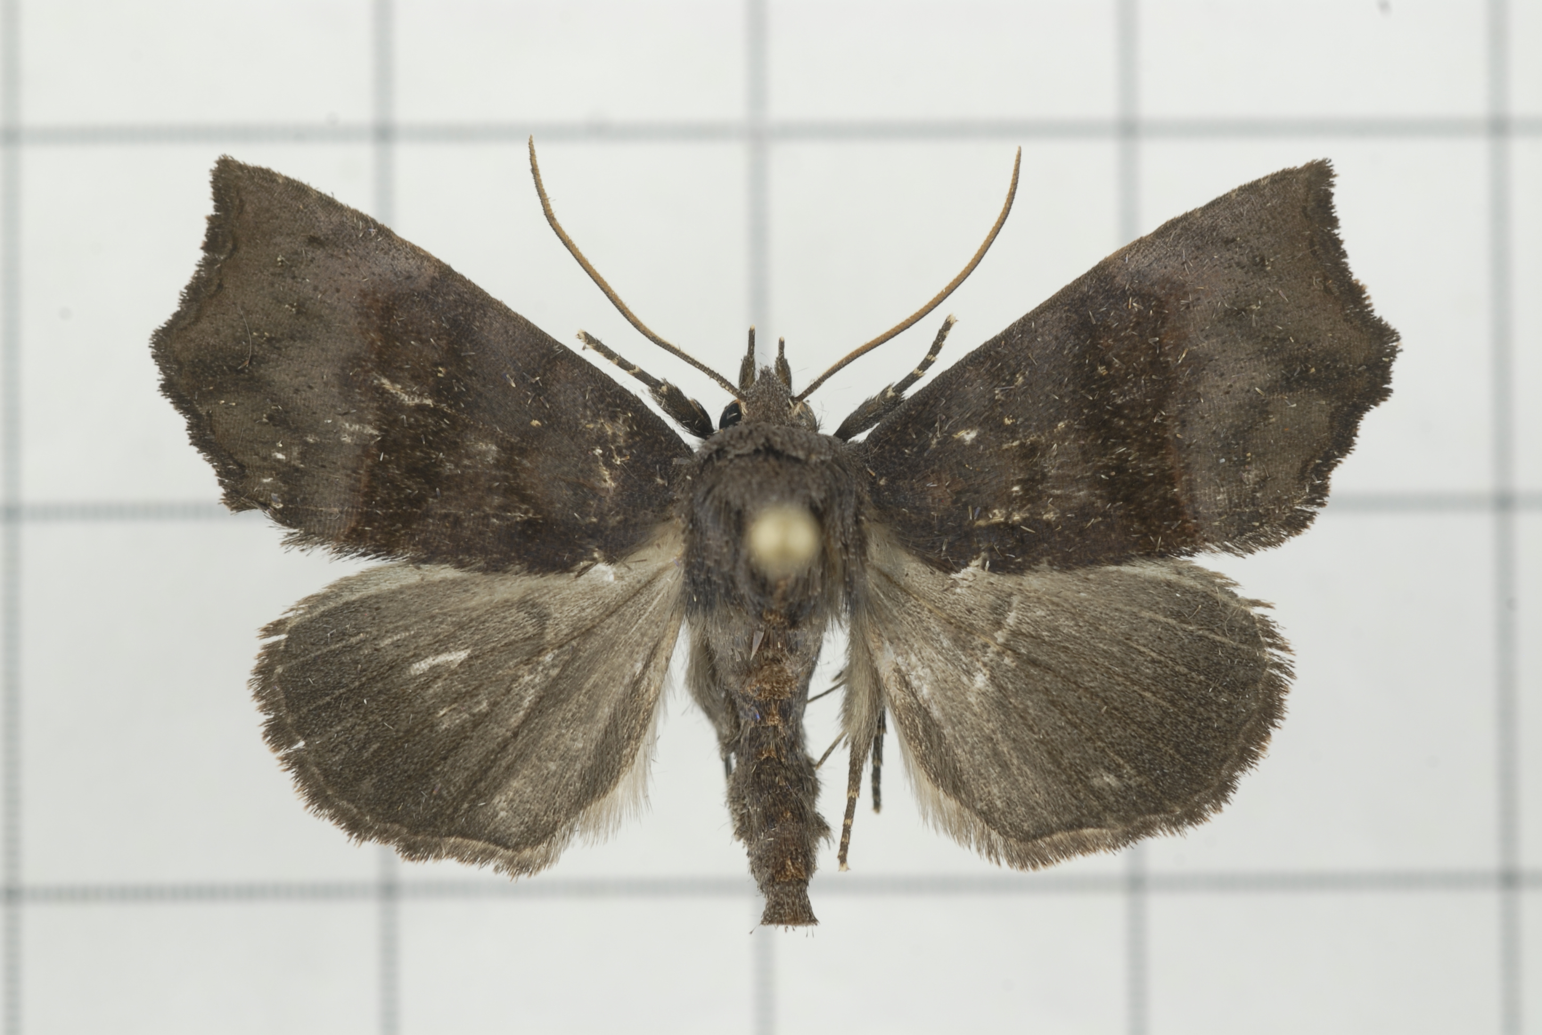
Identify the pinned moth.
Thalatta fasciosa
